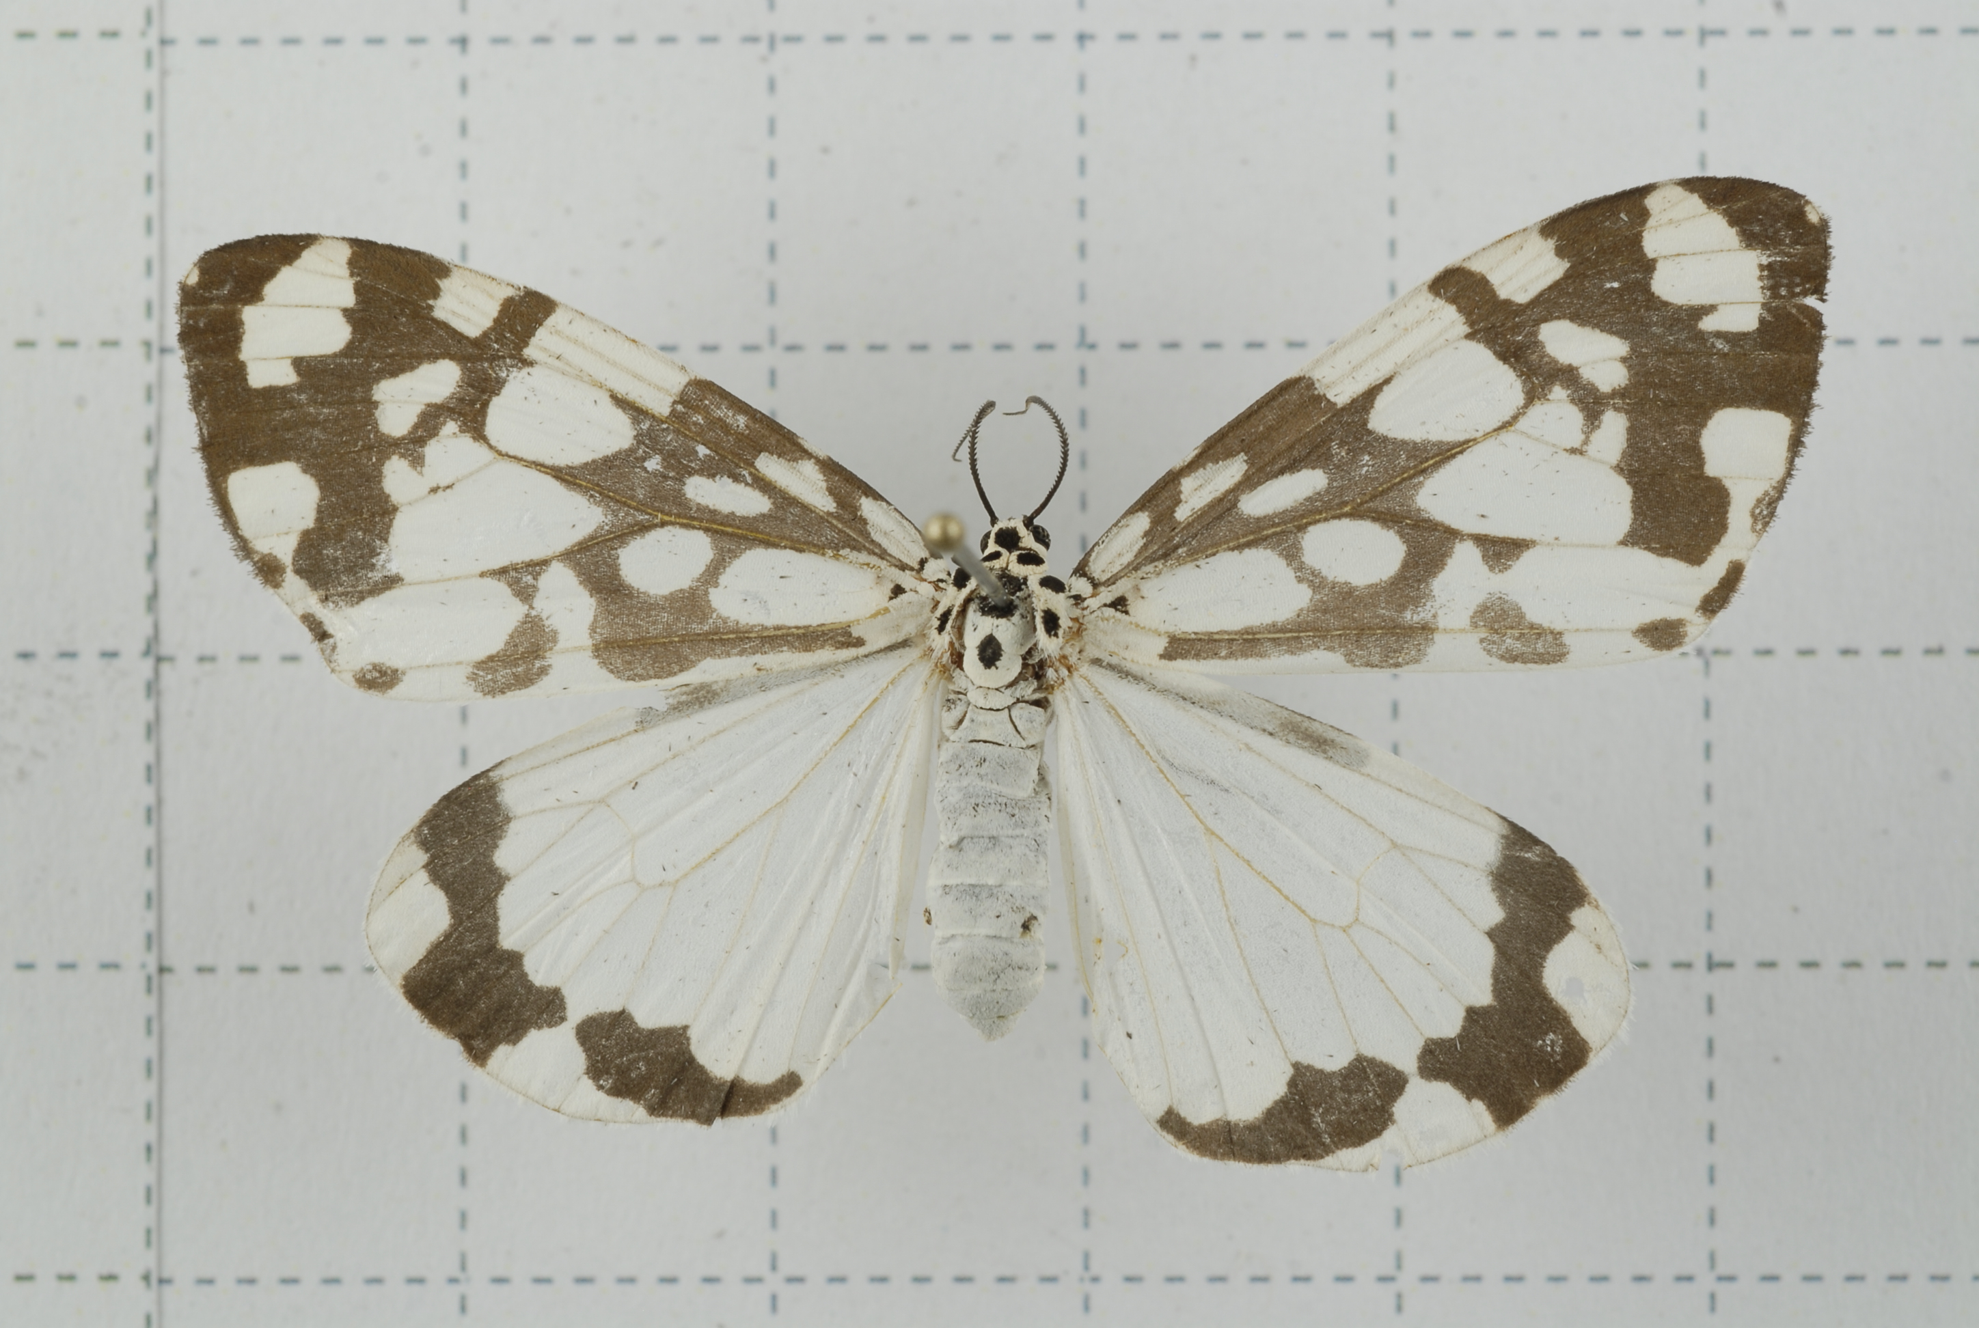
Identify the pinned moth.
Utetheisa inconstans
